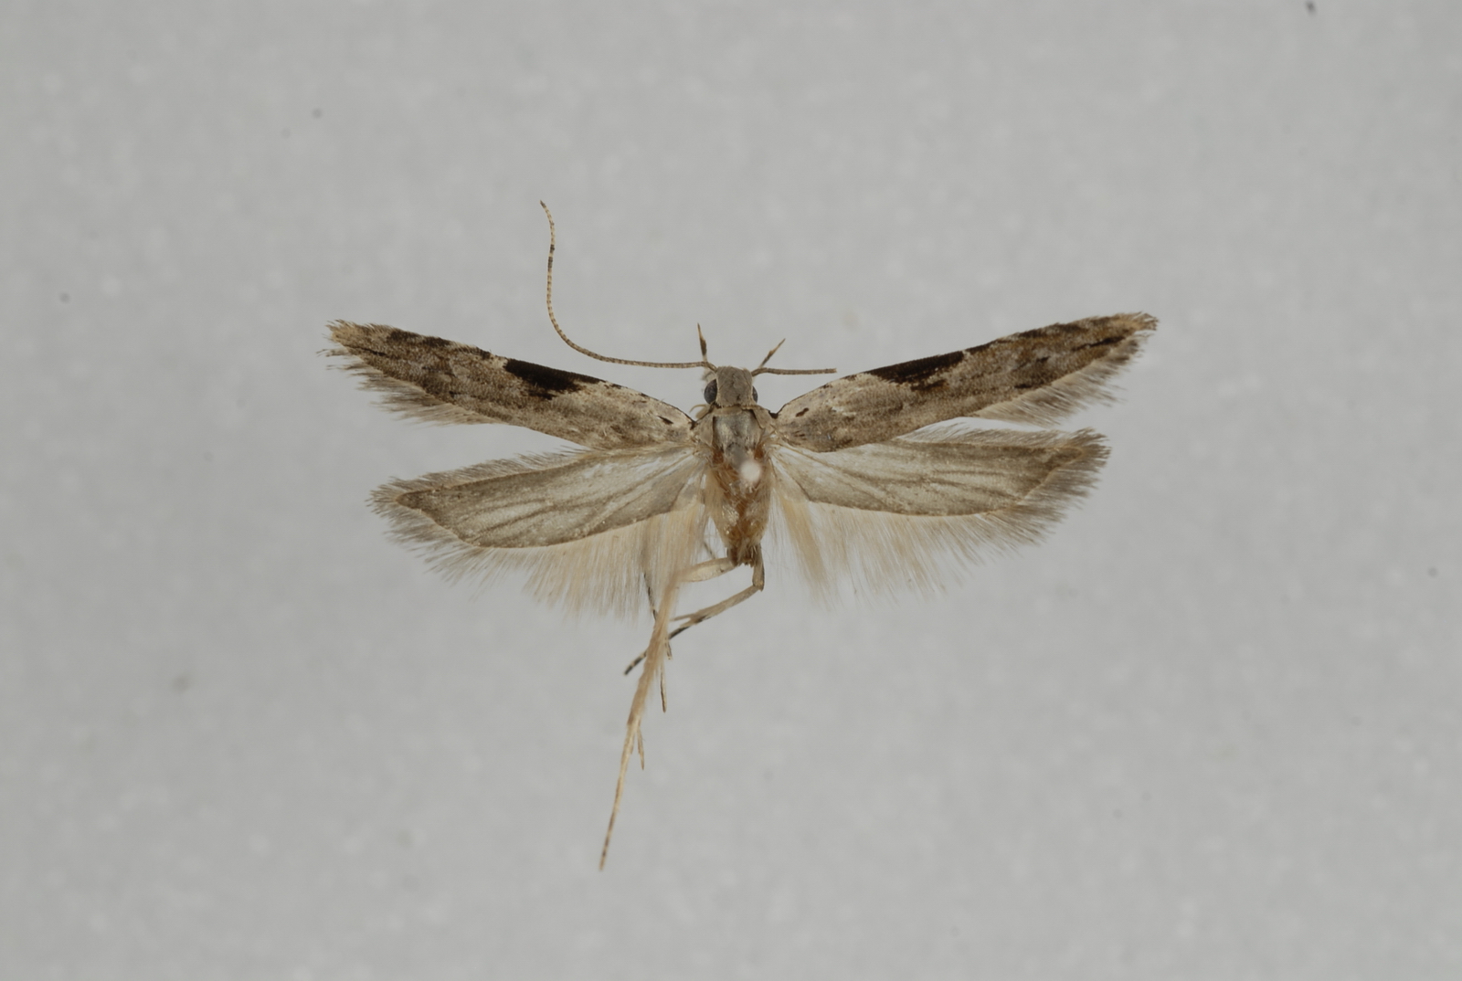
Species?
Hypatima rhomboidella
